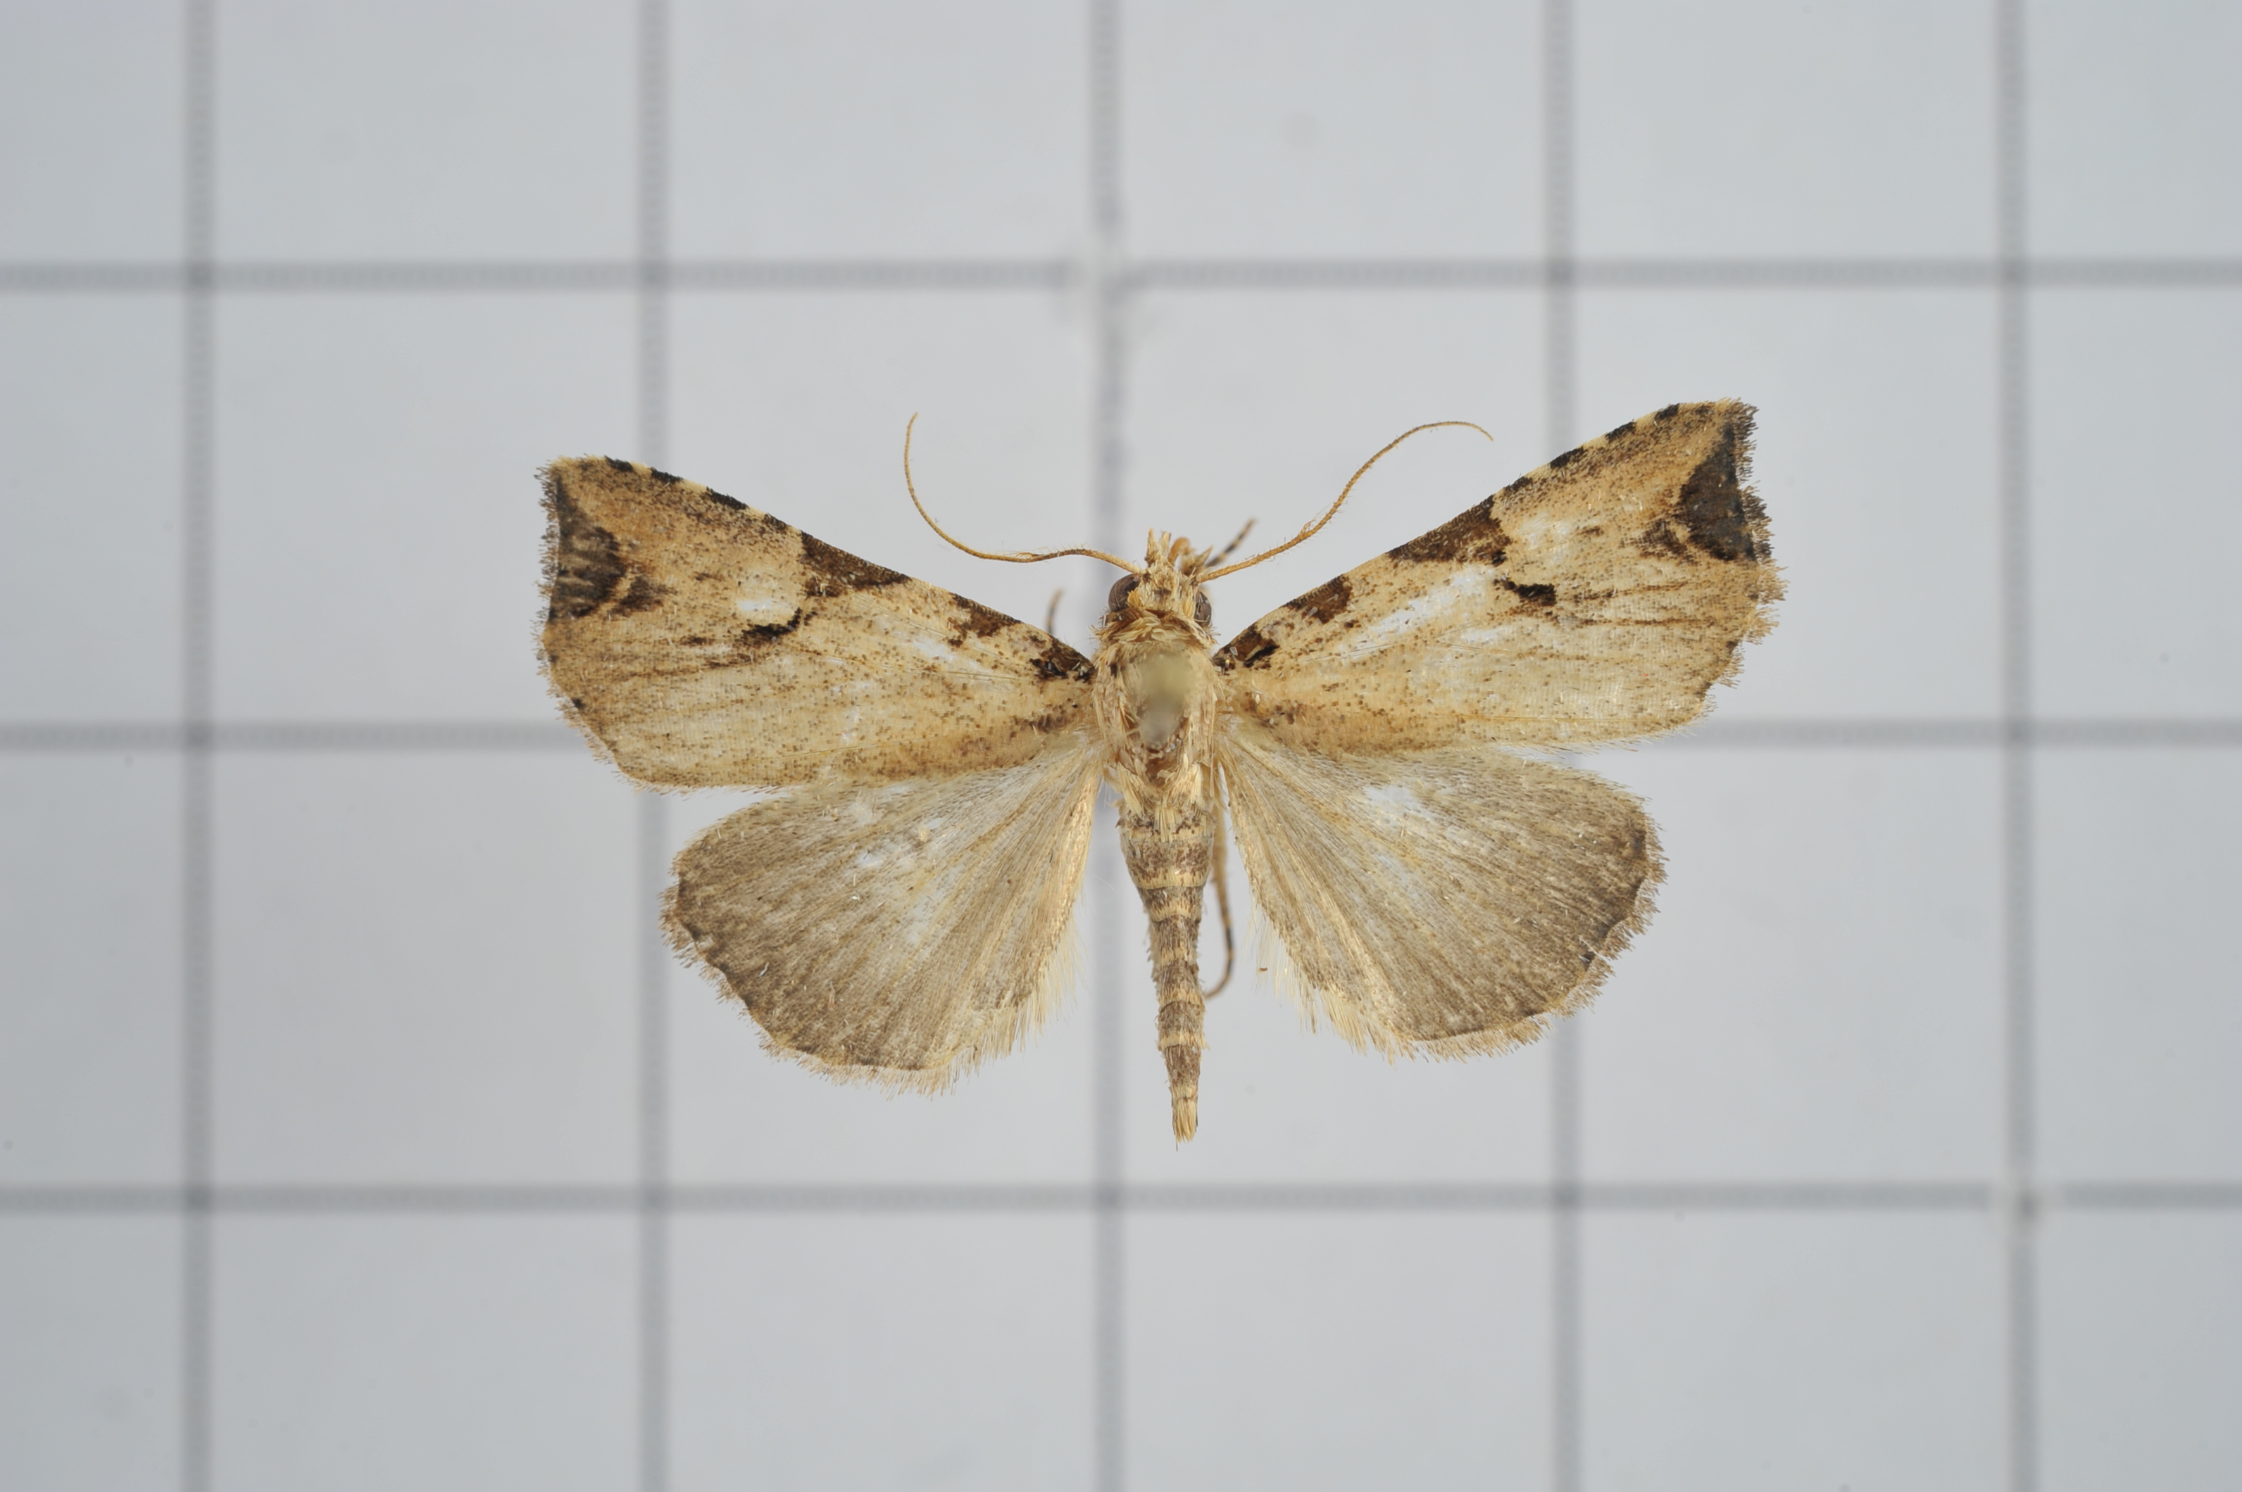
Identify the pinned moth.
Oglasa costimacula
